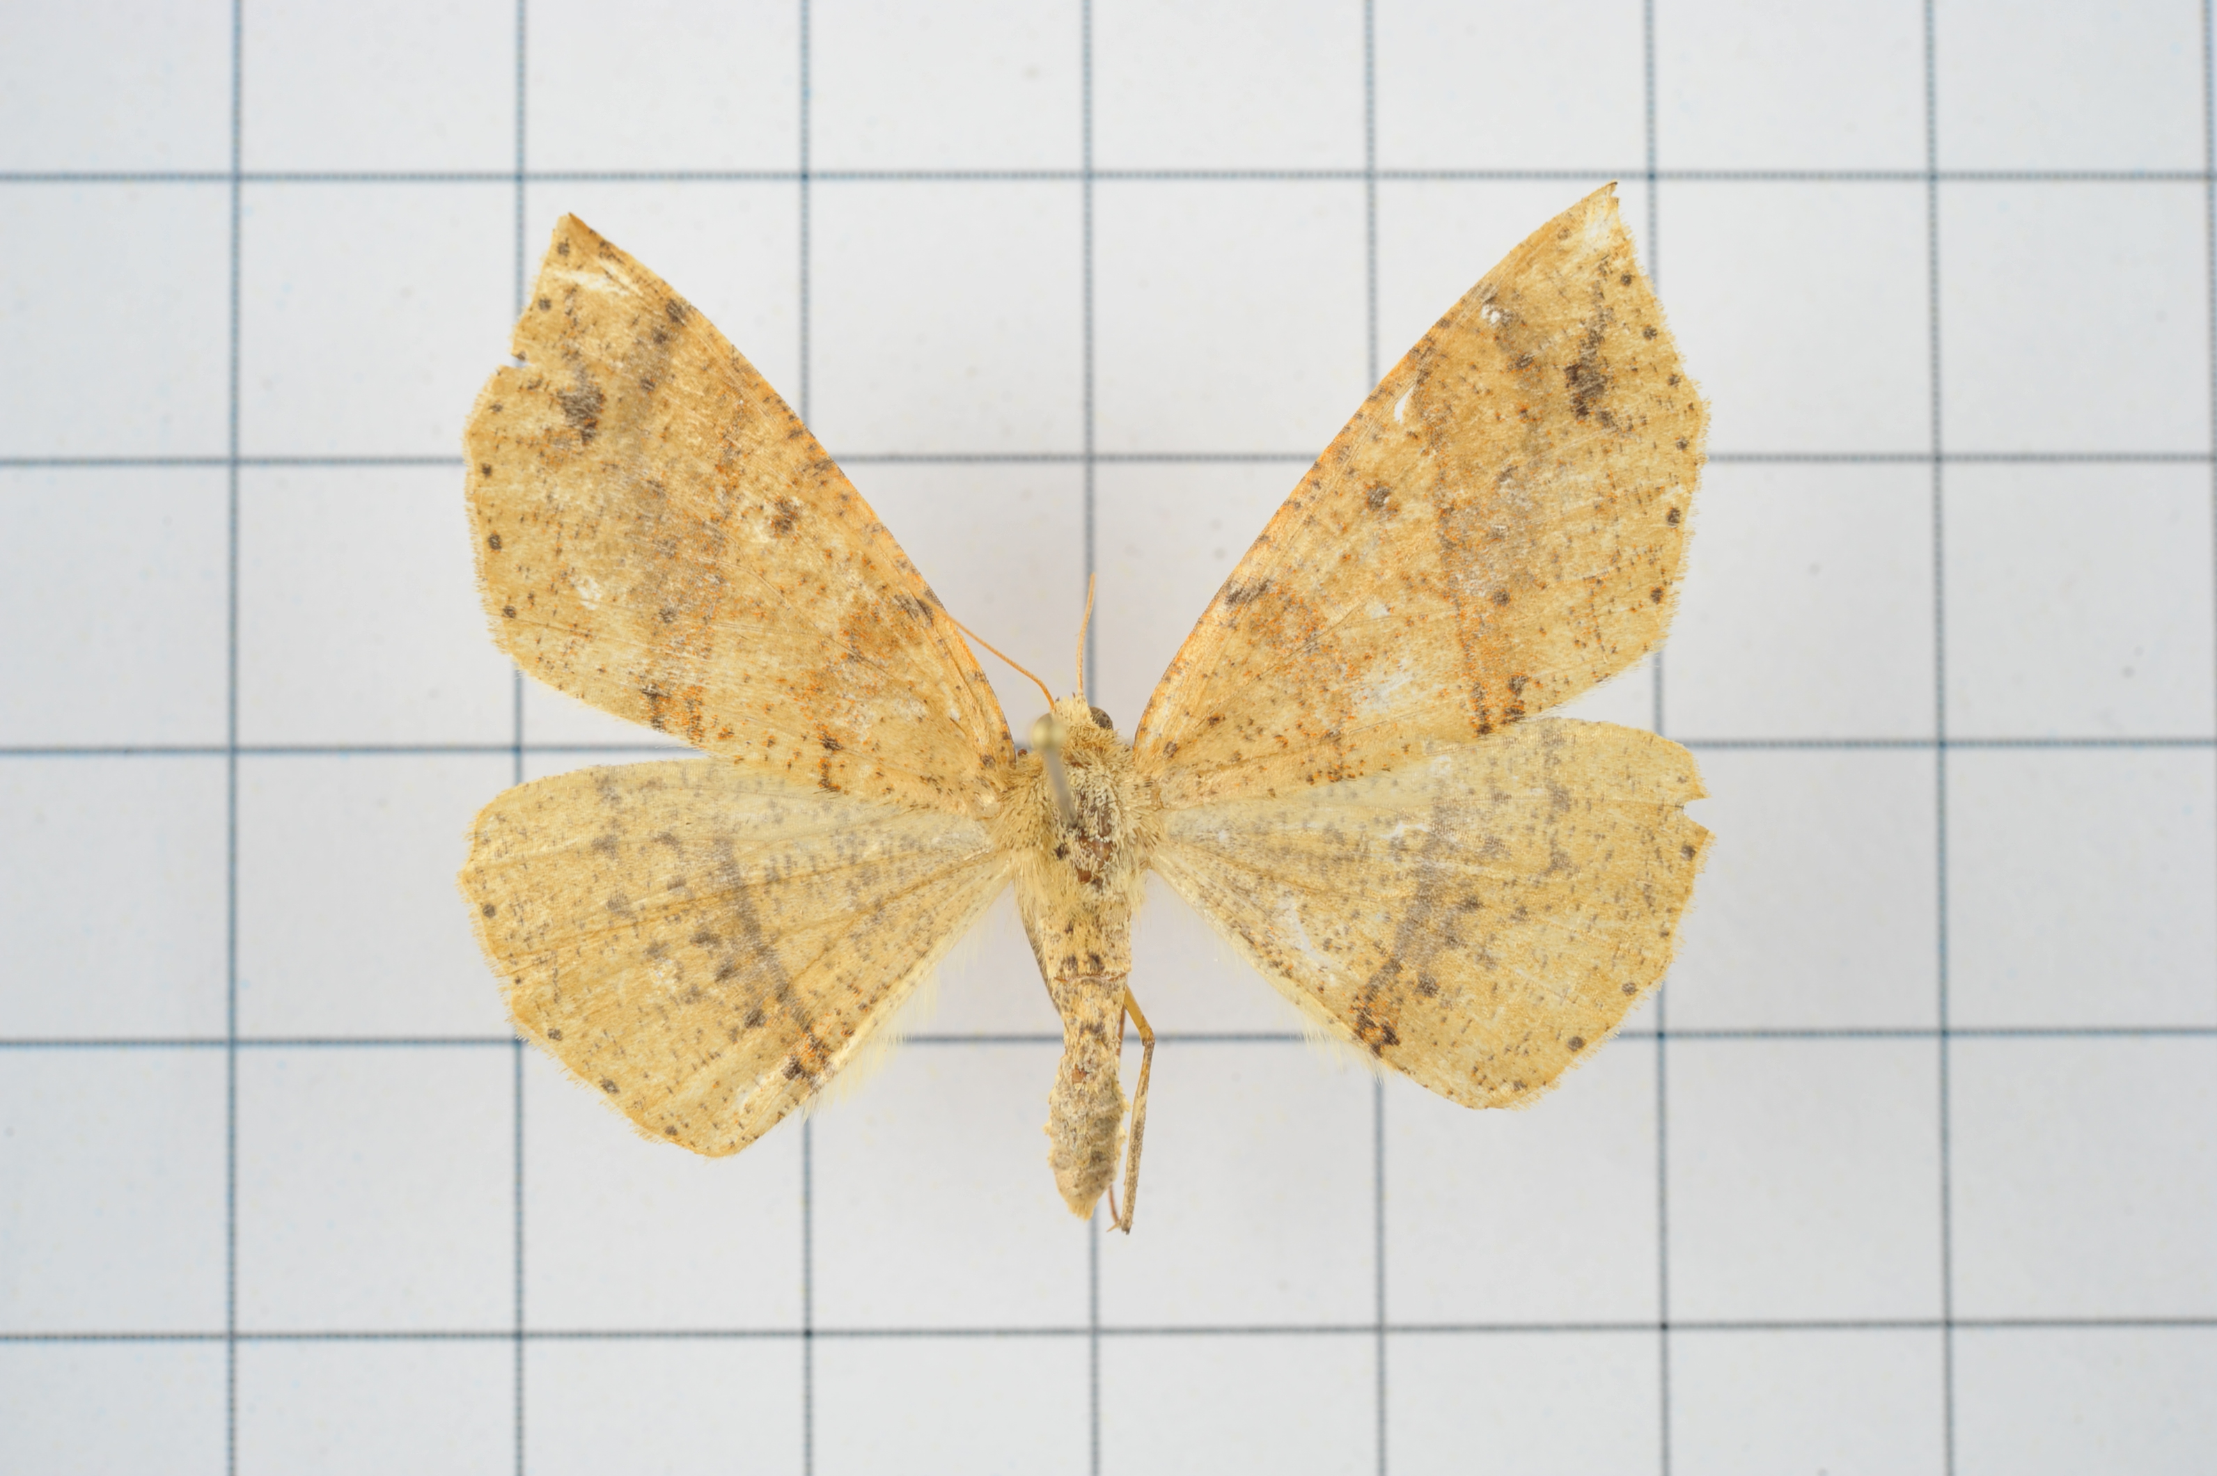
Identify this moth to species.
Psyra spurcataria
